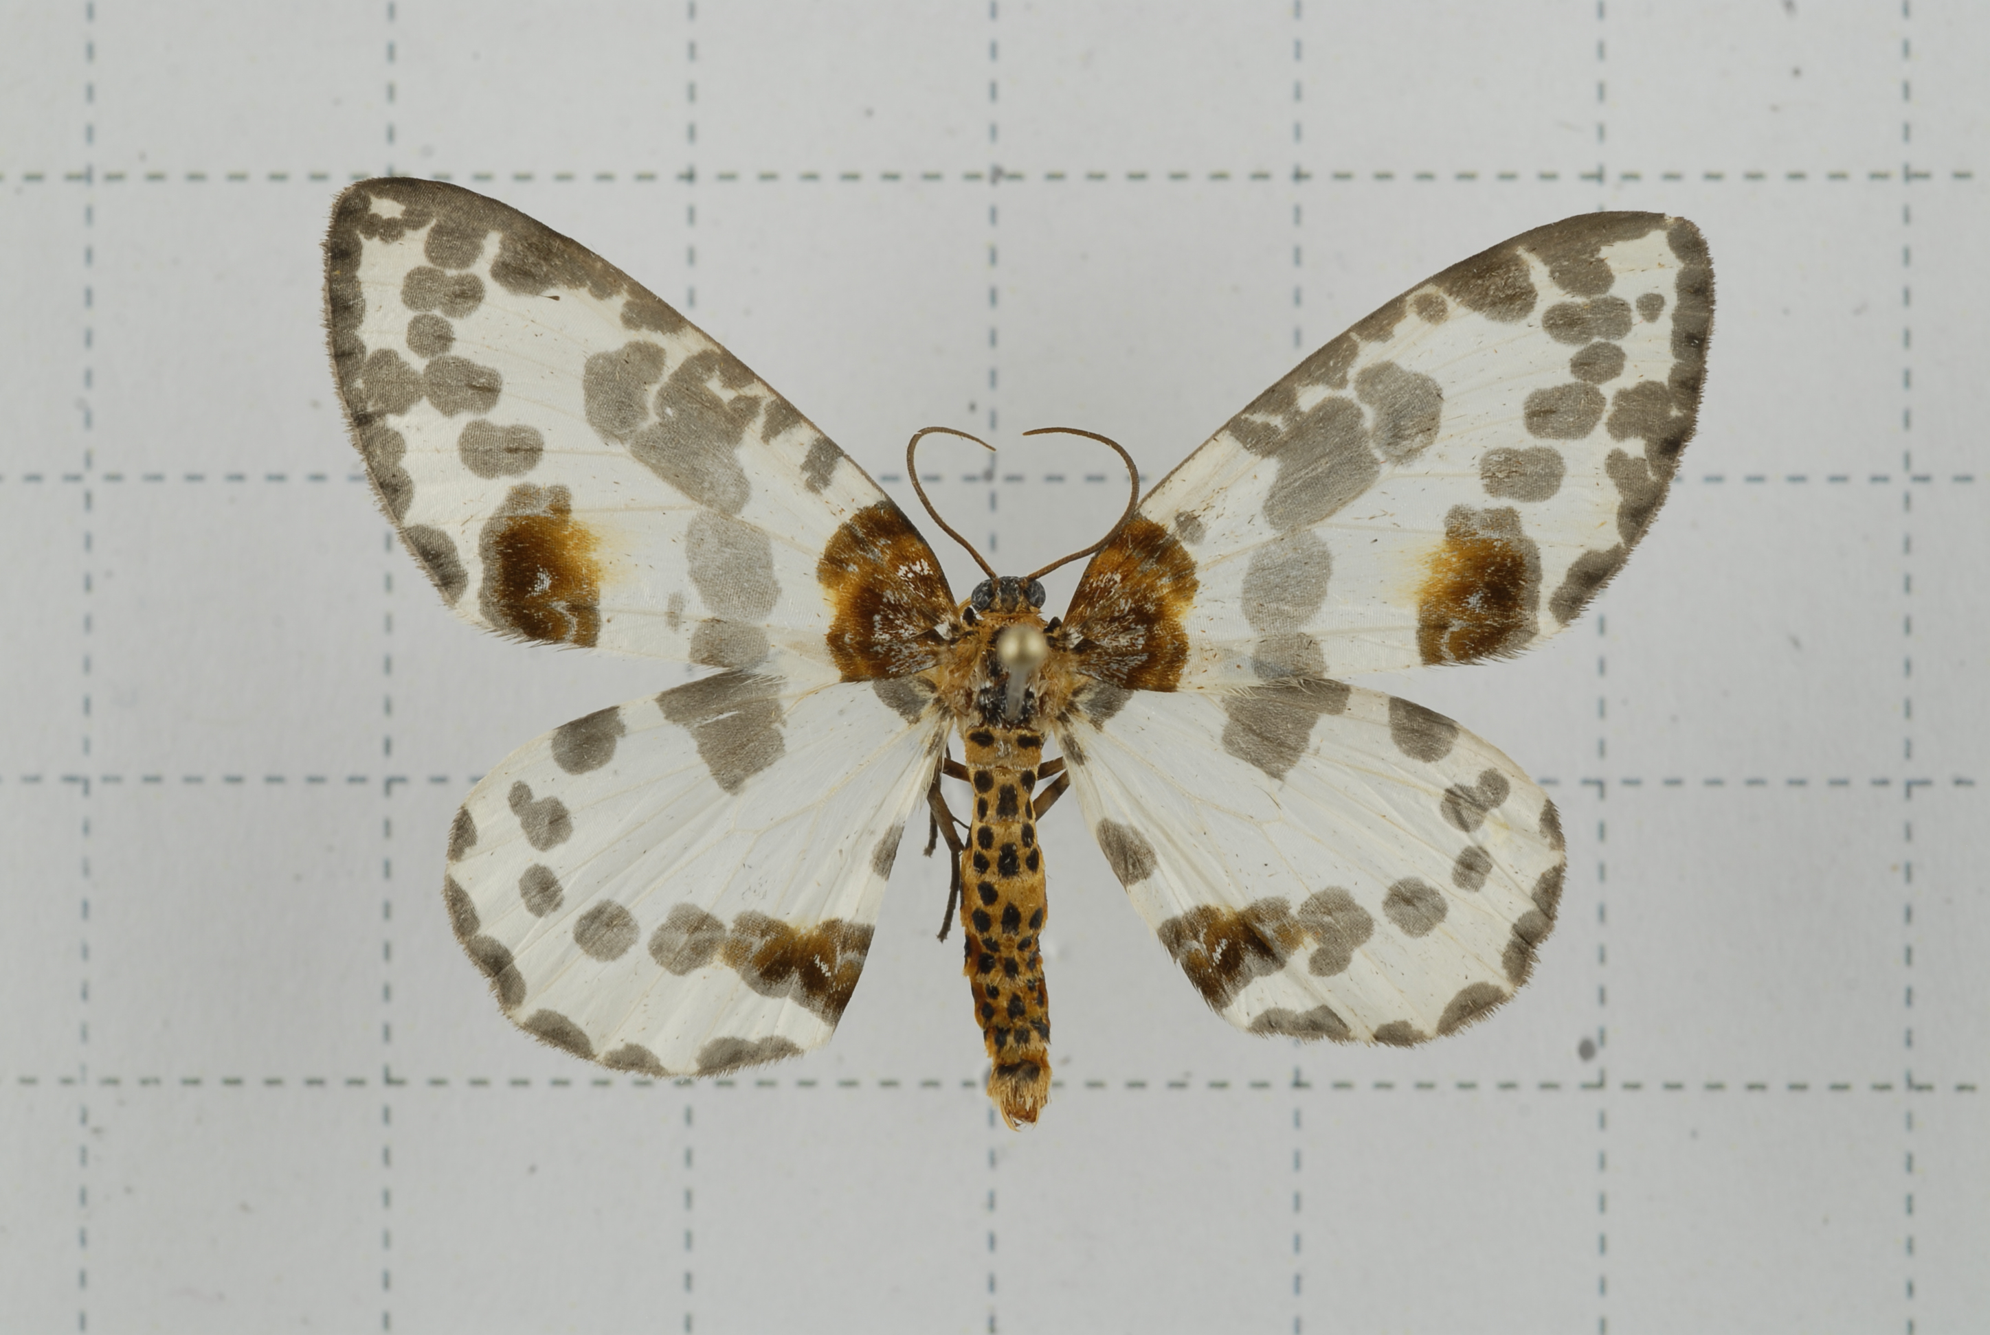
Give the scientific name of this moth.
Abraxas adilluminata
